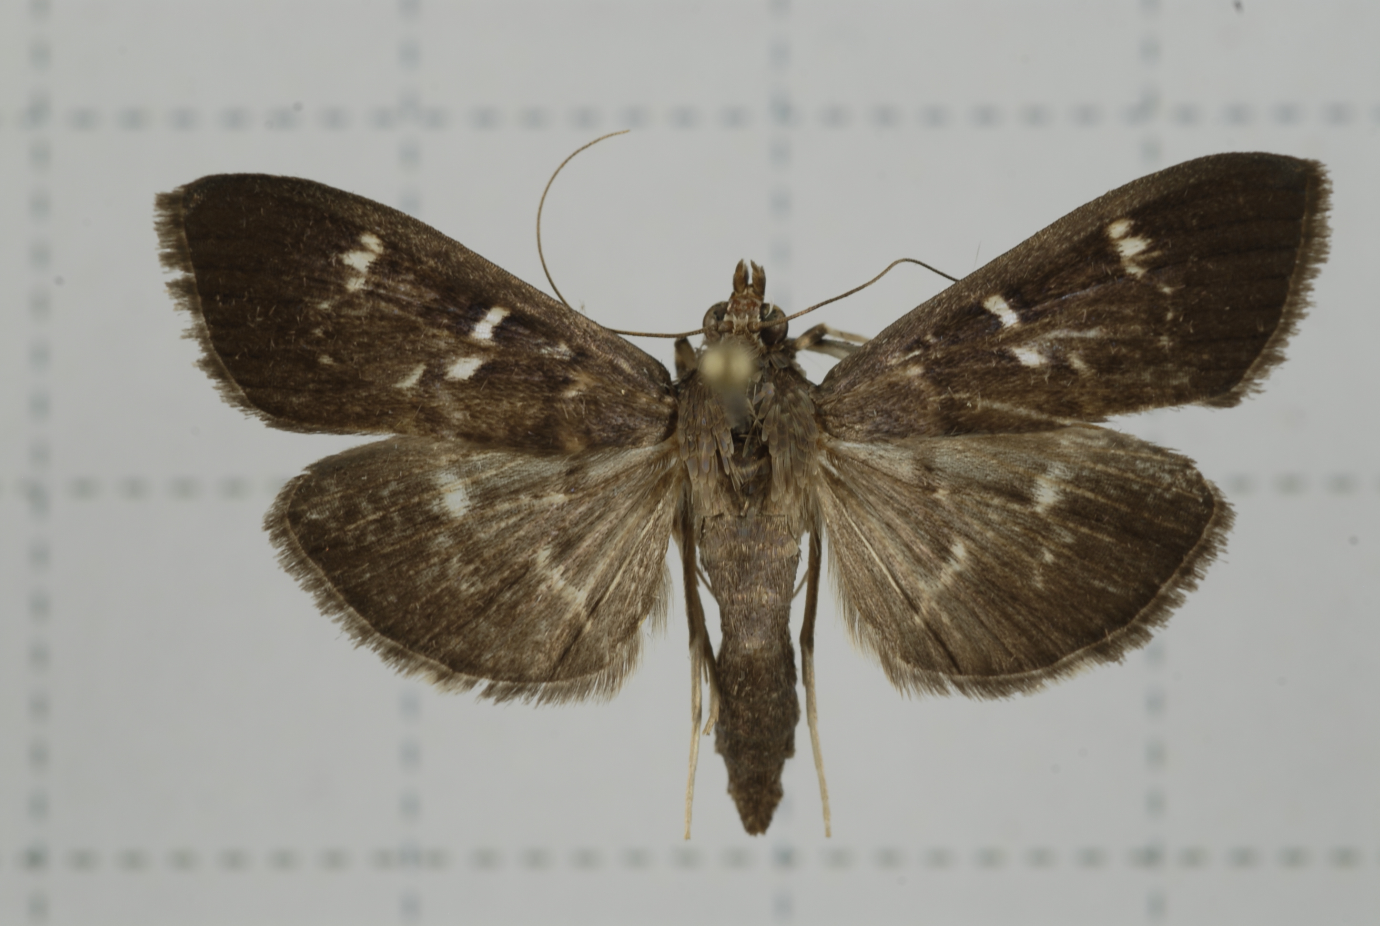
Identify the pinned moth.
Prorodes mimica
